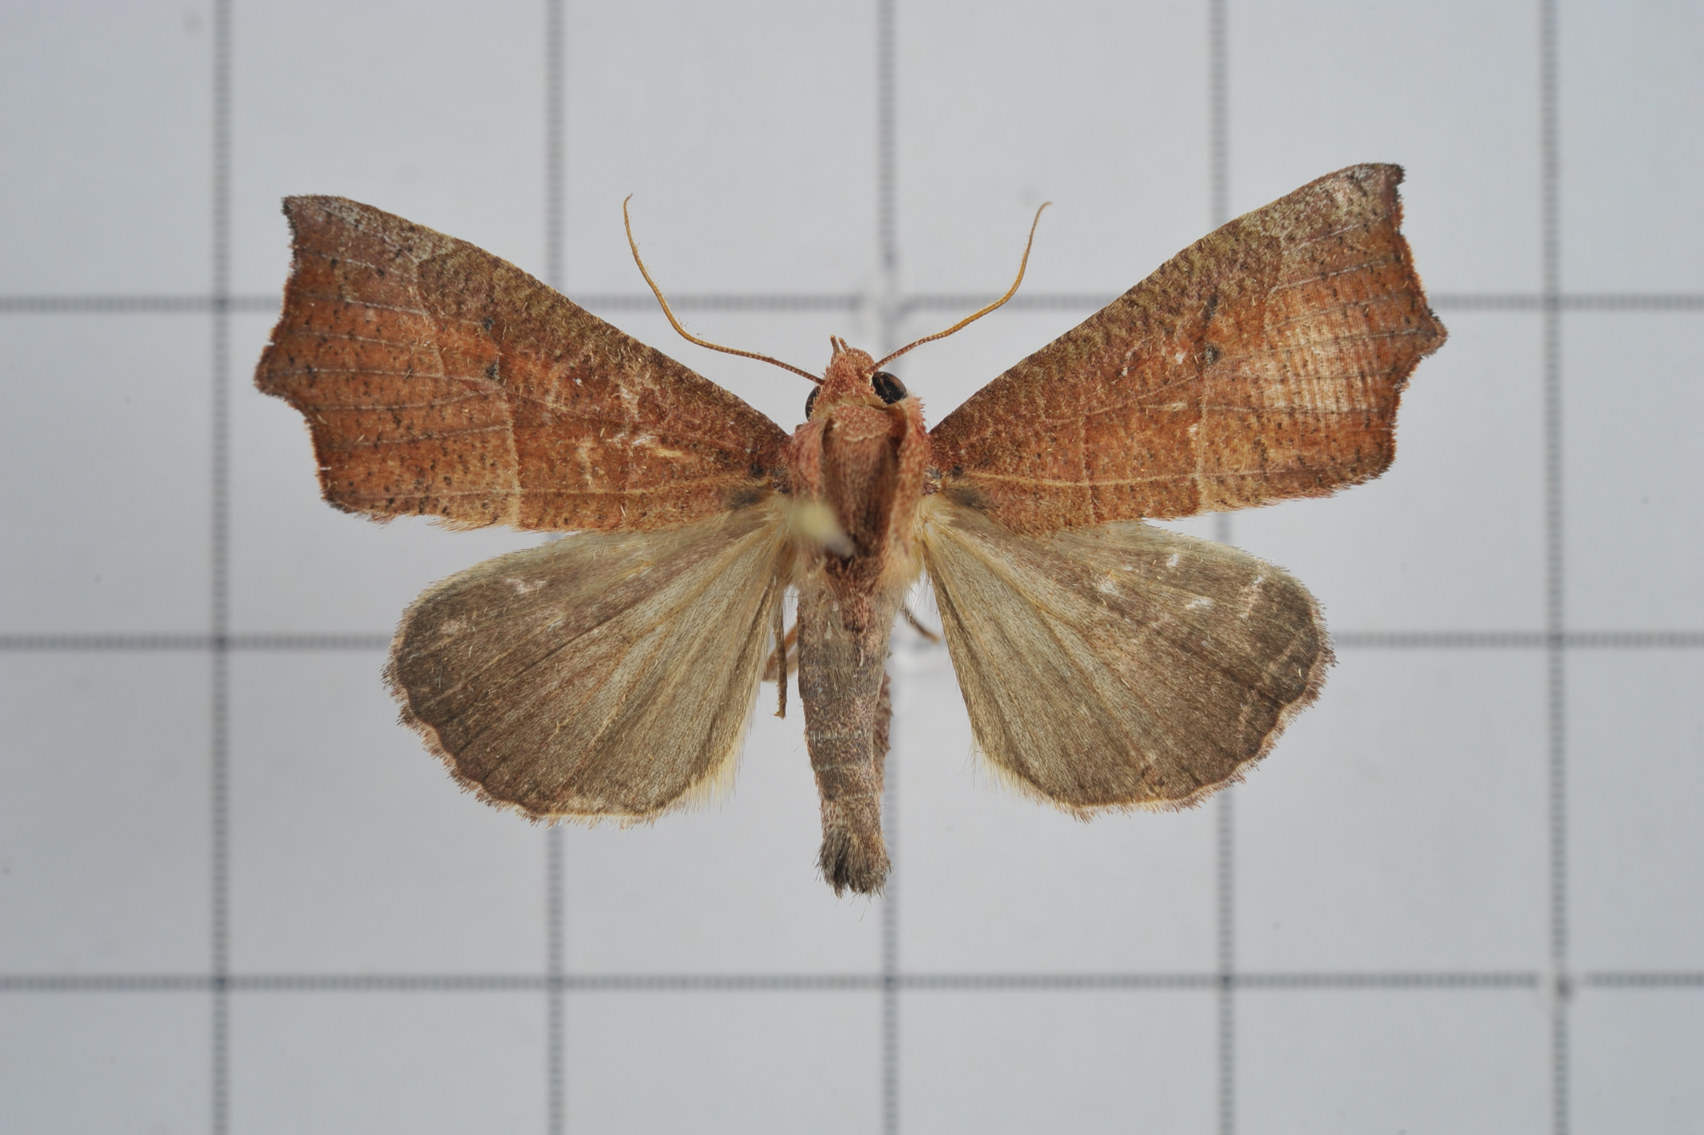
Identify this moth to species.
Gonitis mesogona
